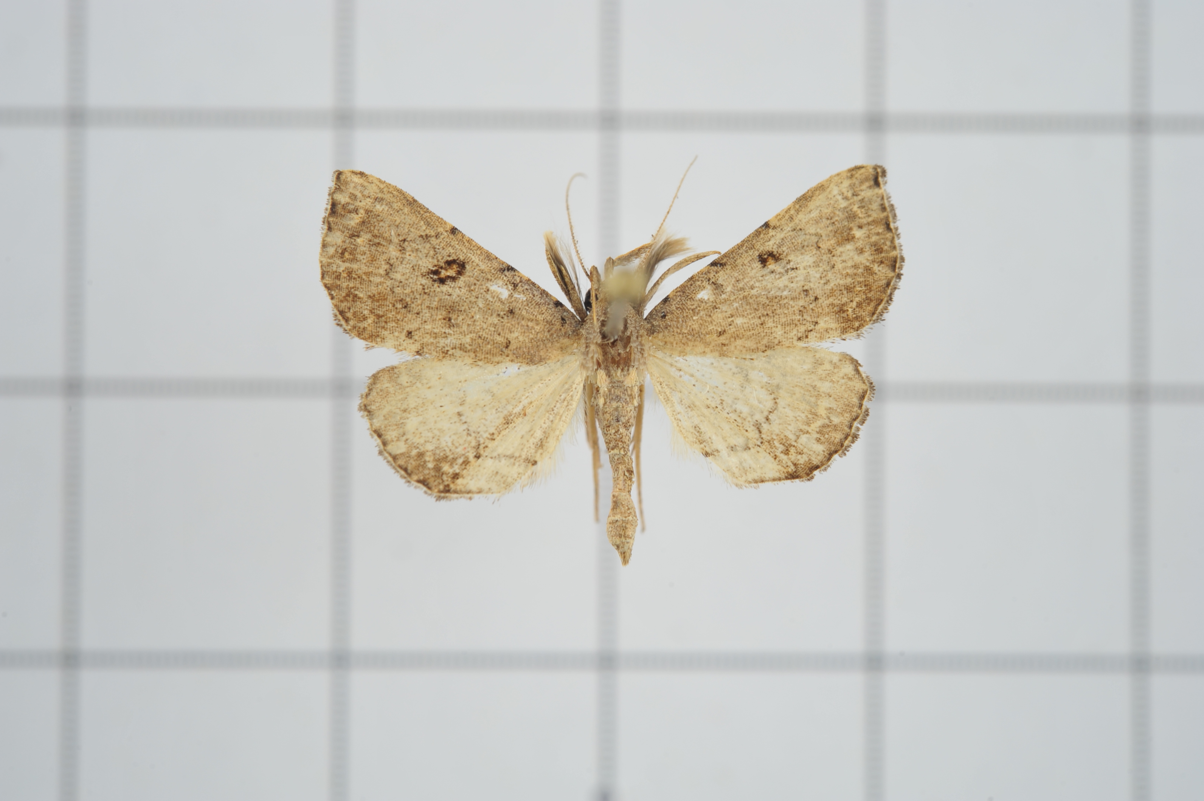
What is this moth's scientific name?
Progonia oileusalis
